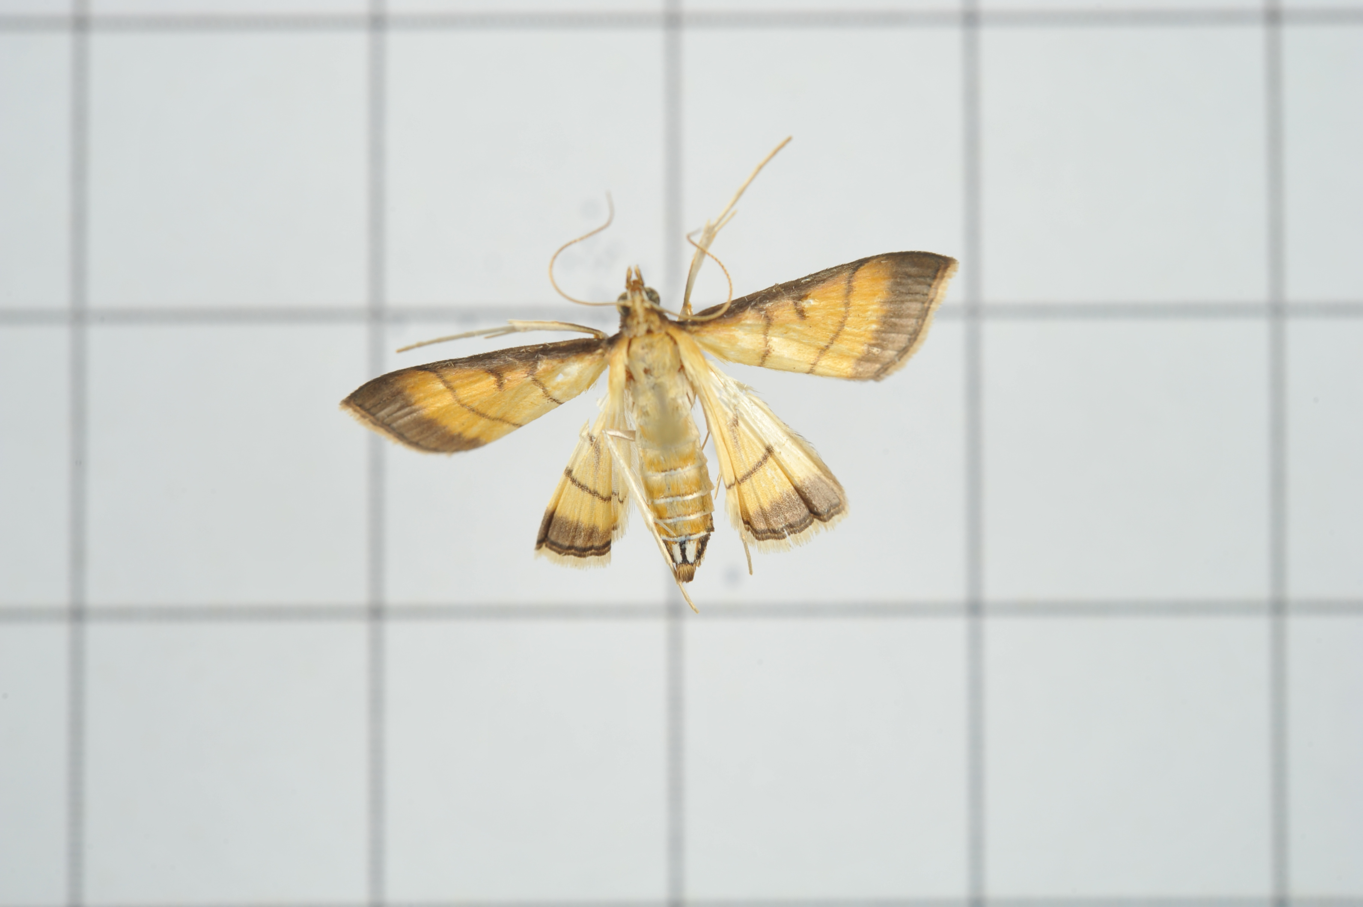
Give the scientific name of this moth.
Cnaphalocrocis medinalis
